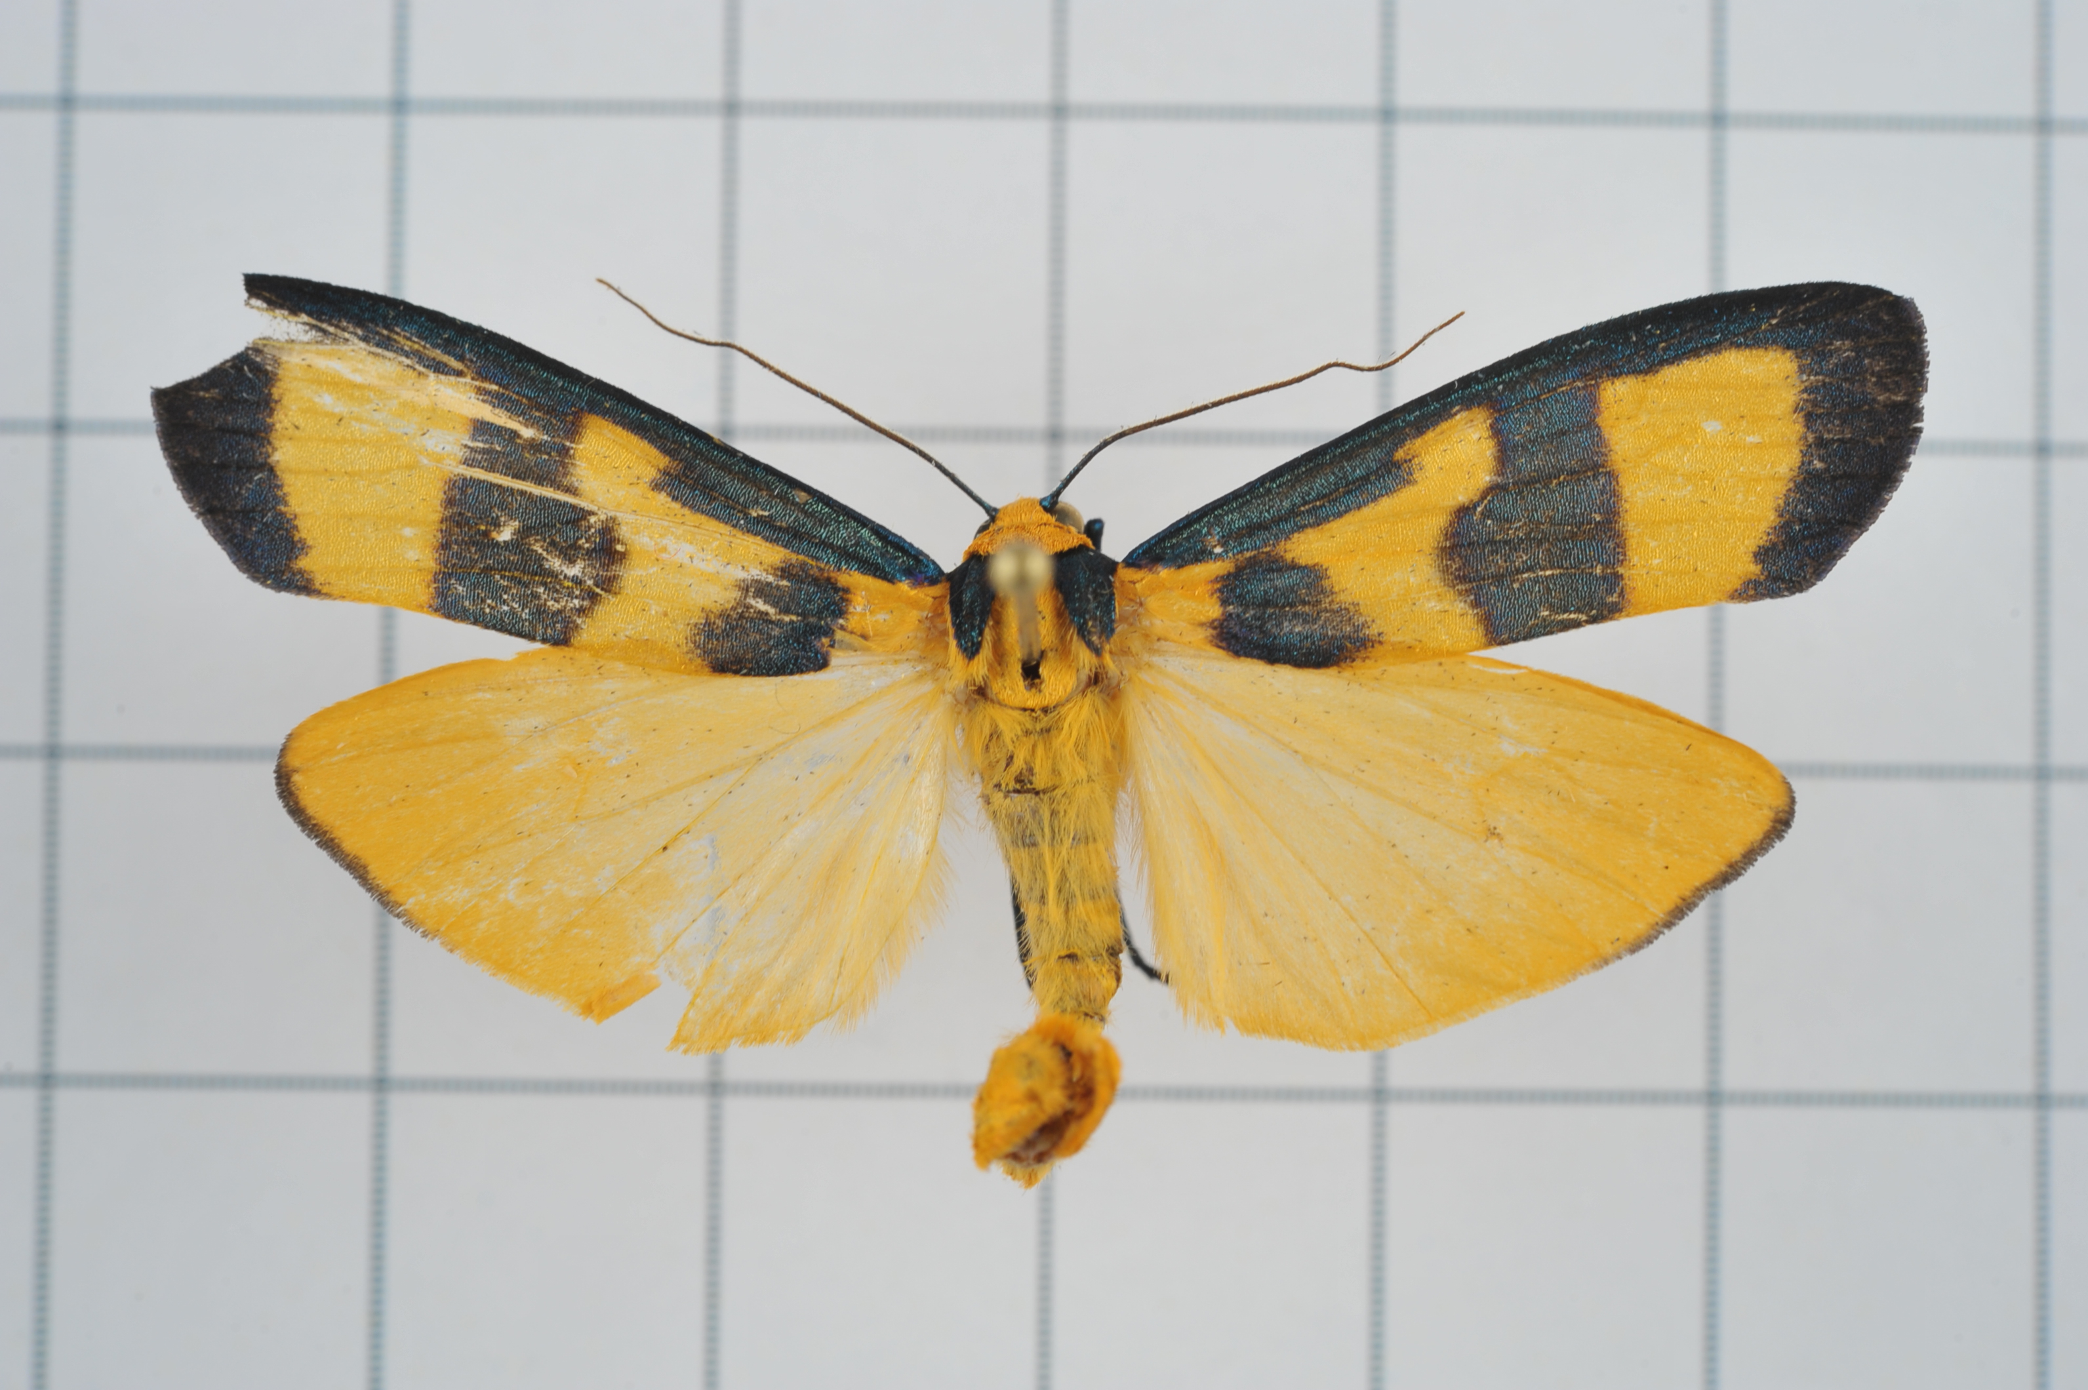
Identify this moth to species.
Chrysaeglia magnifica
